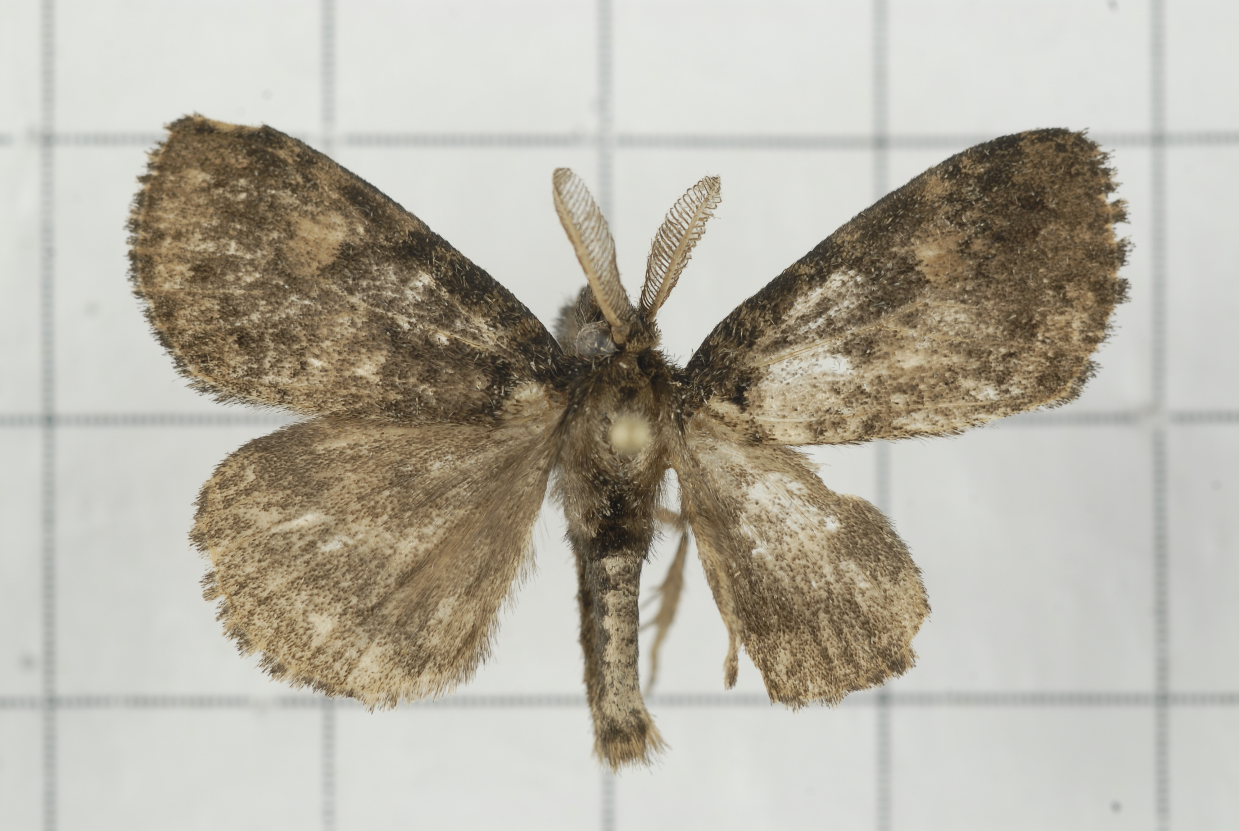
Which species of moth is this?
Ilema kosemponica
